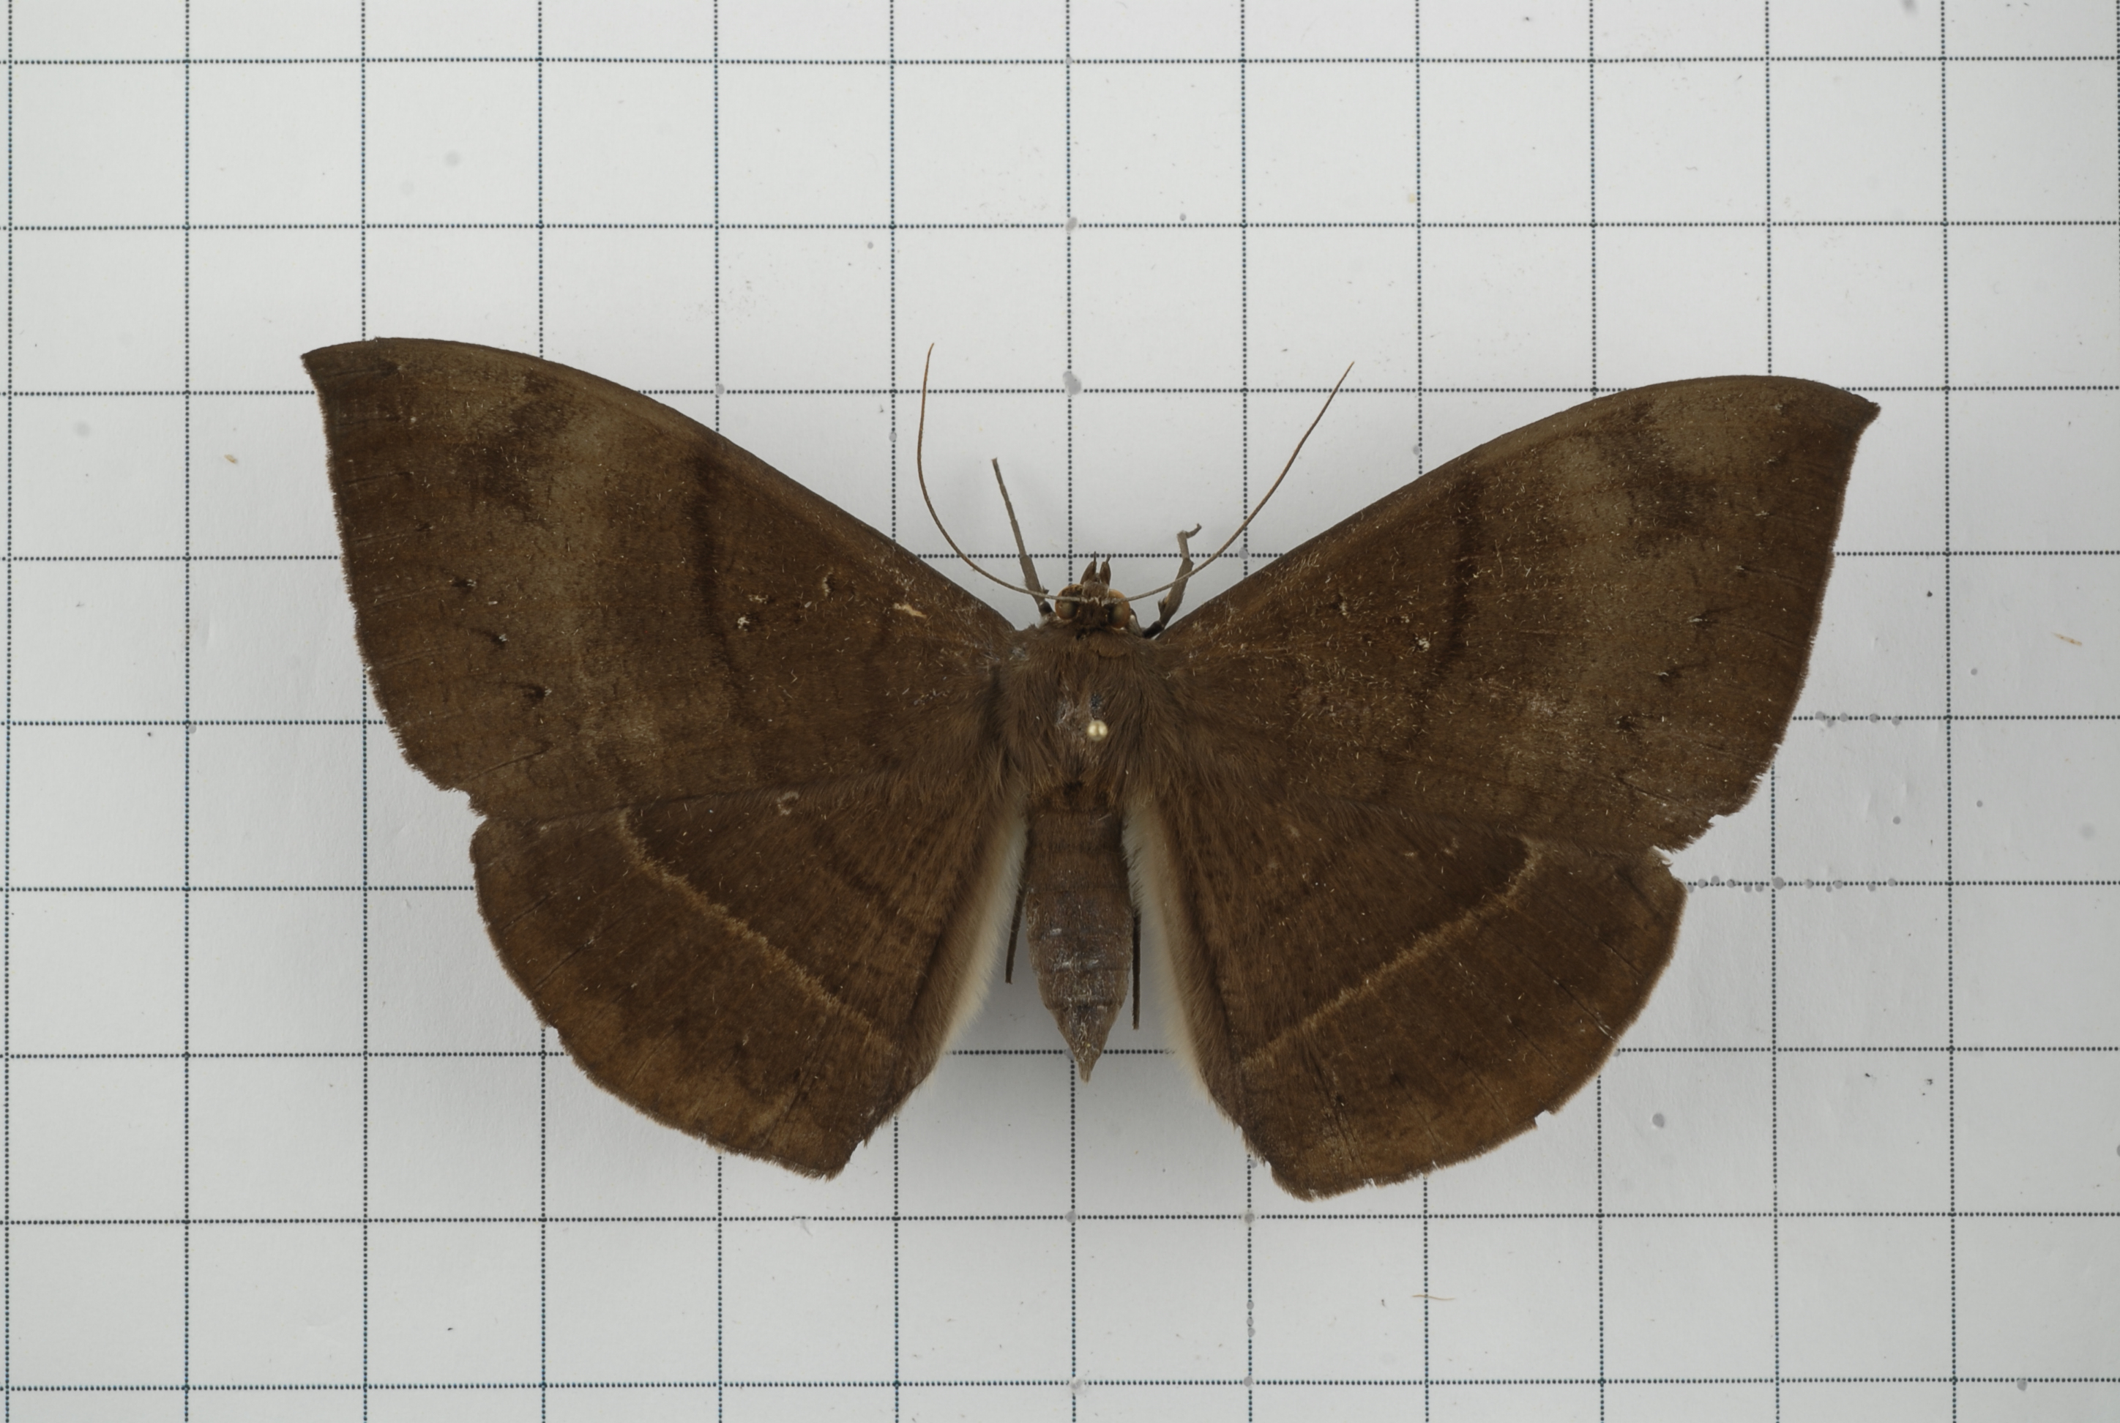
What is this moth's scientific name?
Lygniodes hypoleuca
